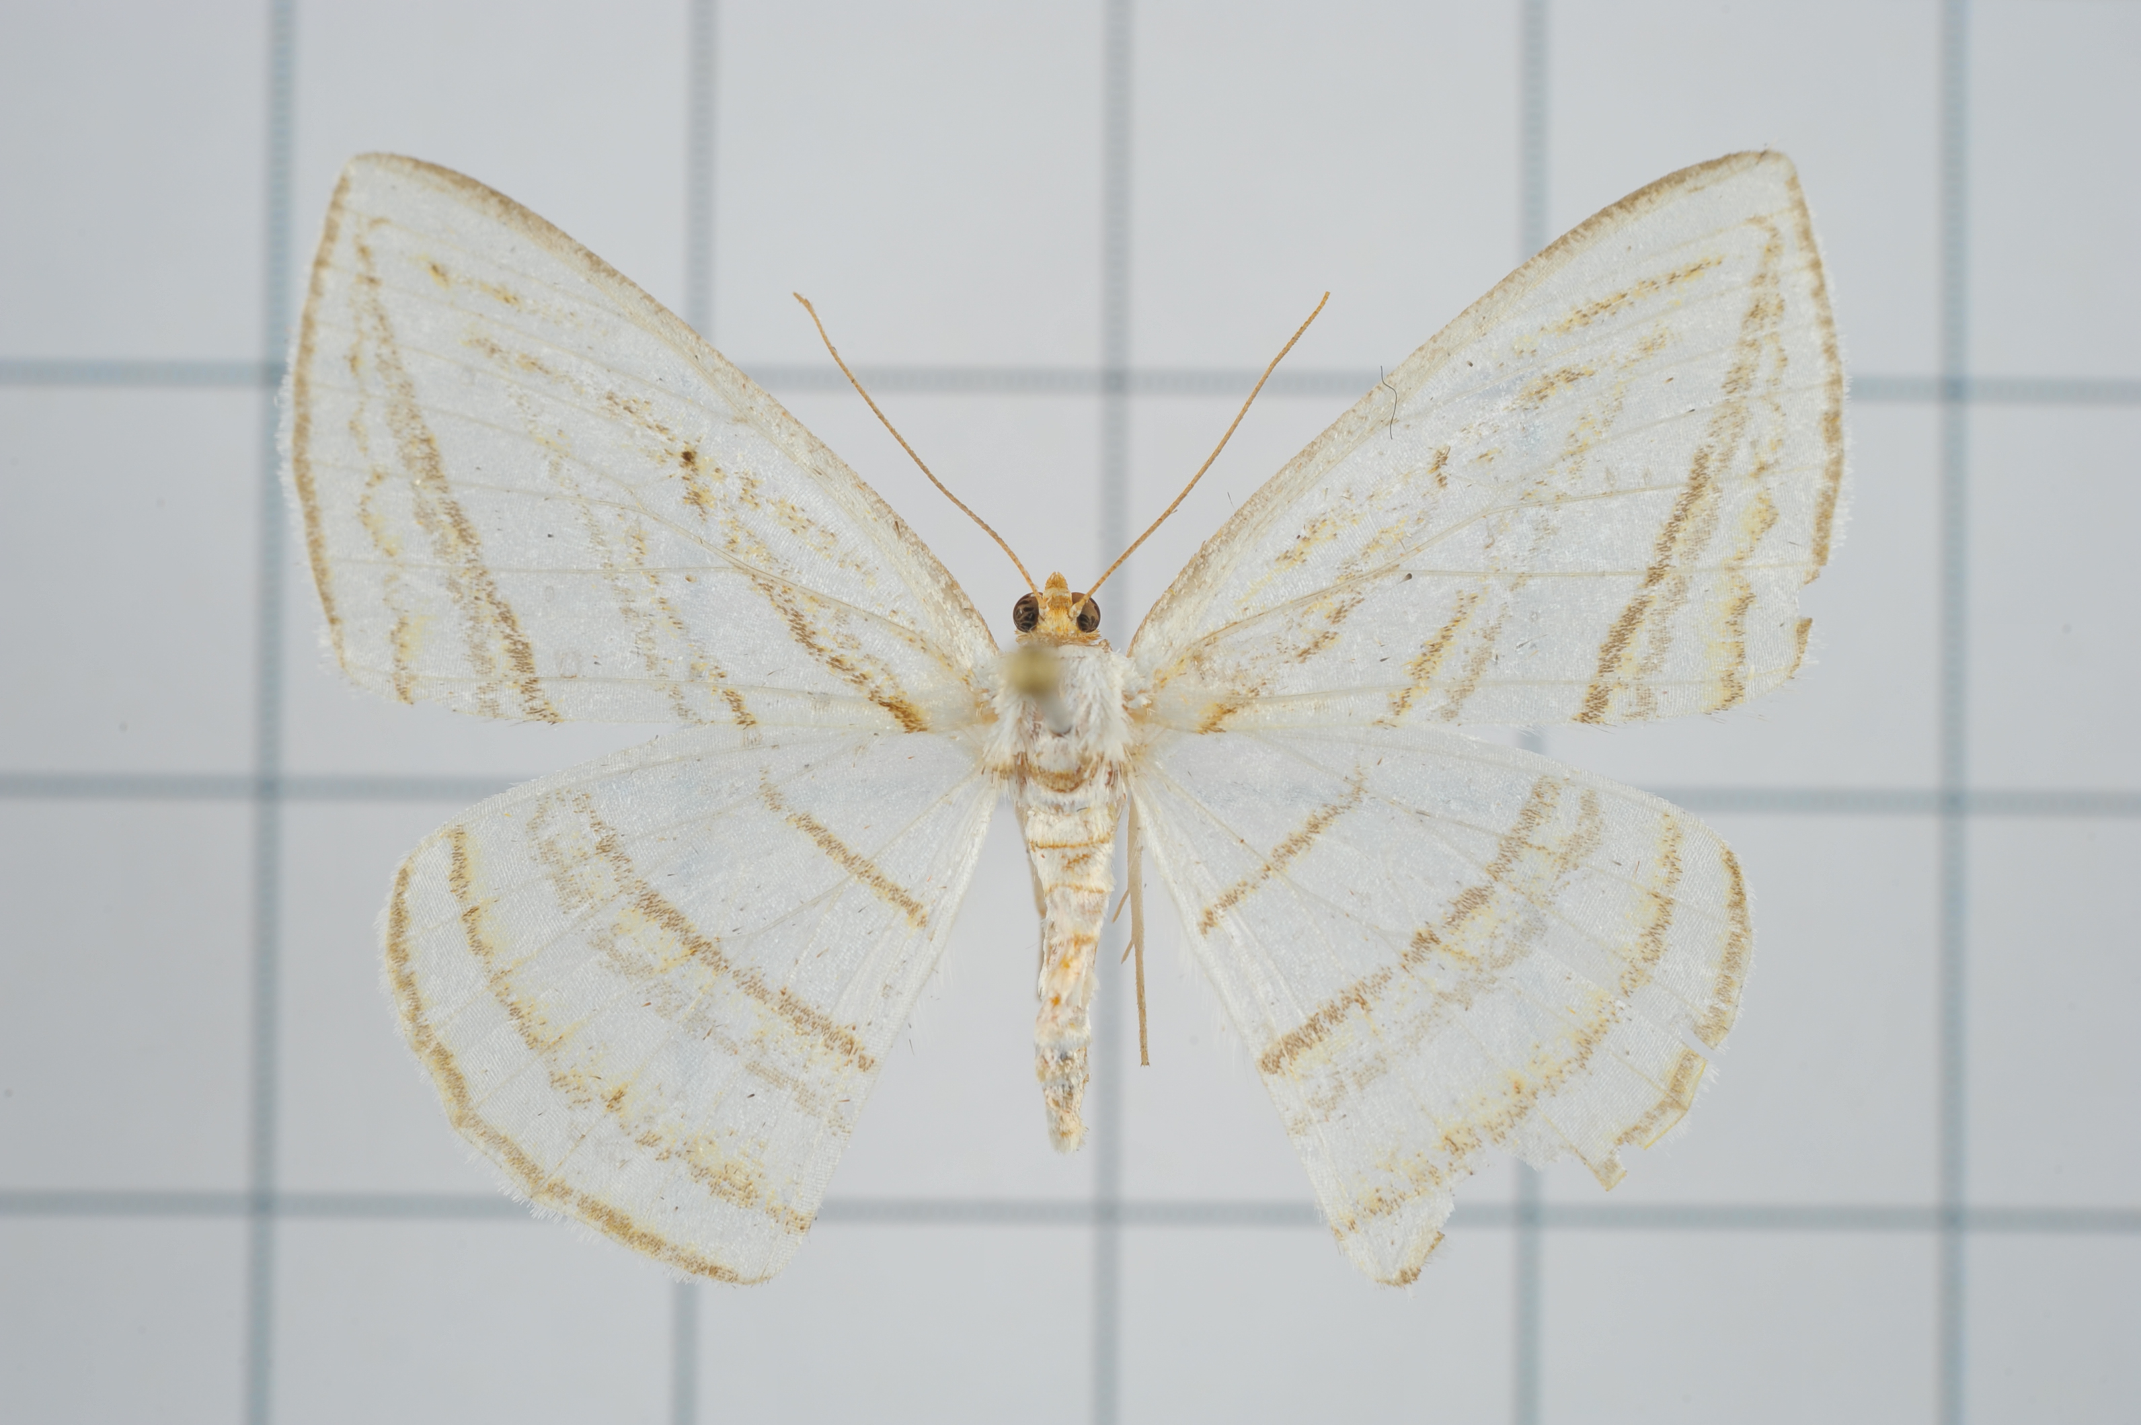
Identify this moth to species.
Orthocabera sericea sericea
